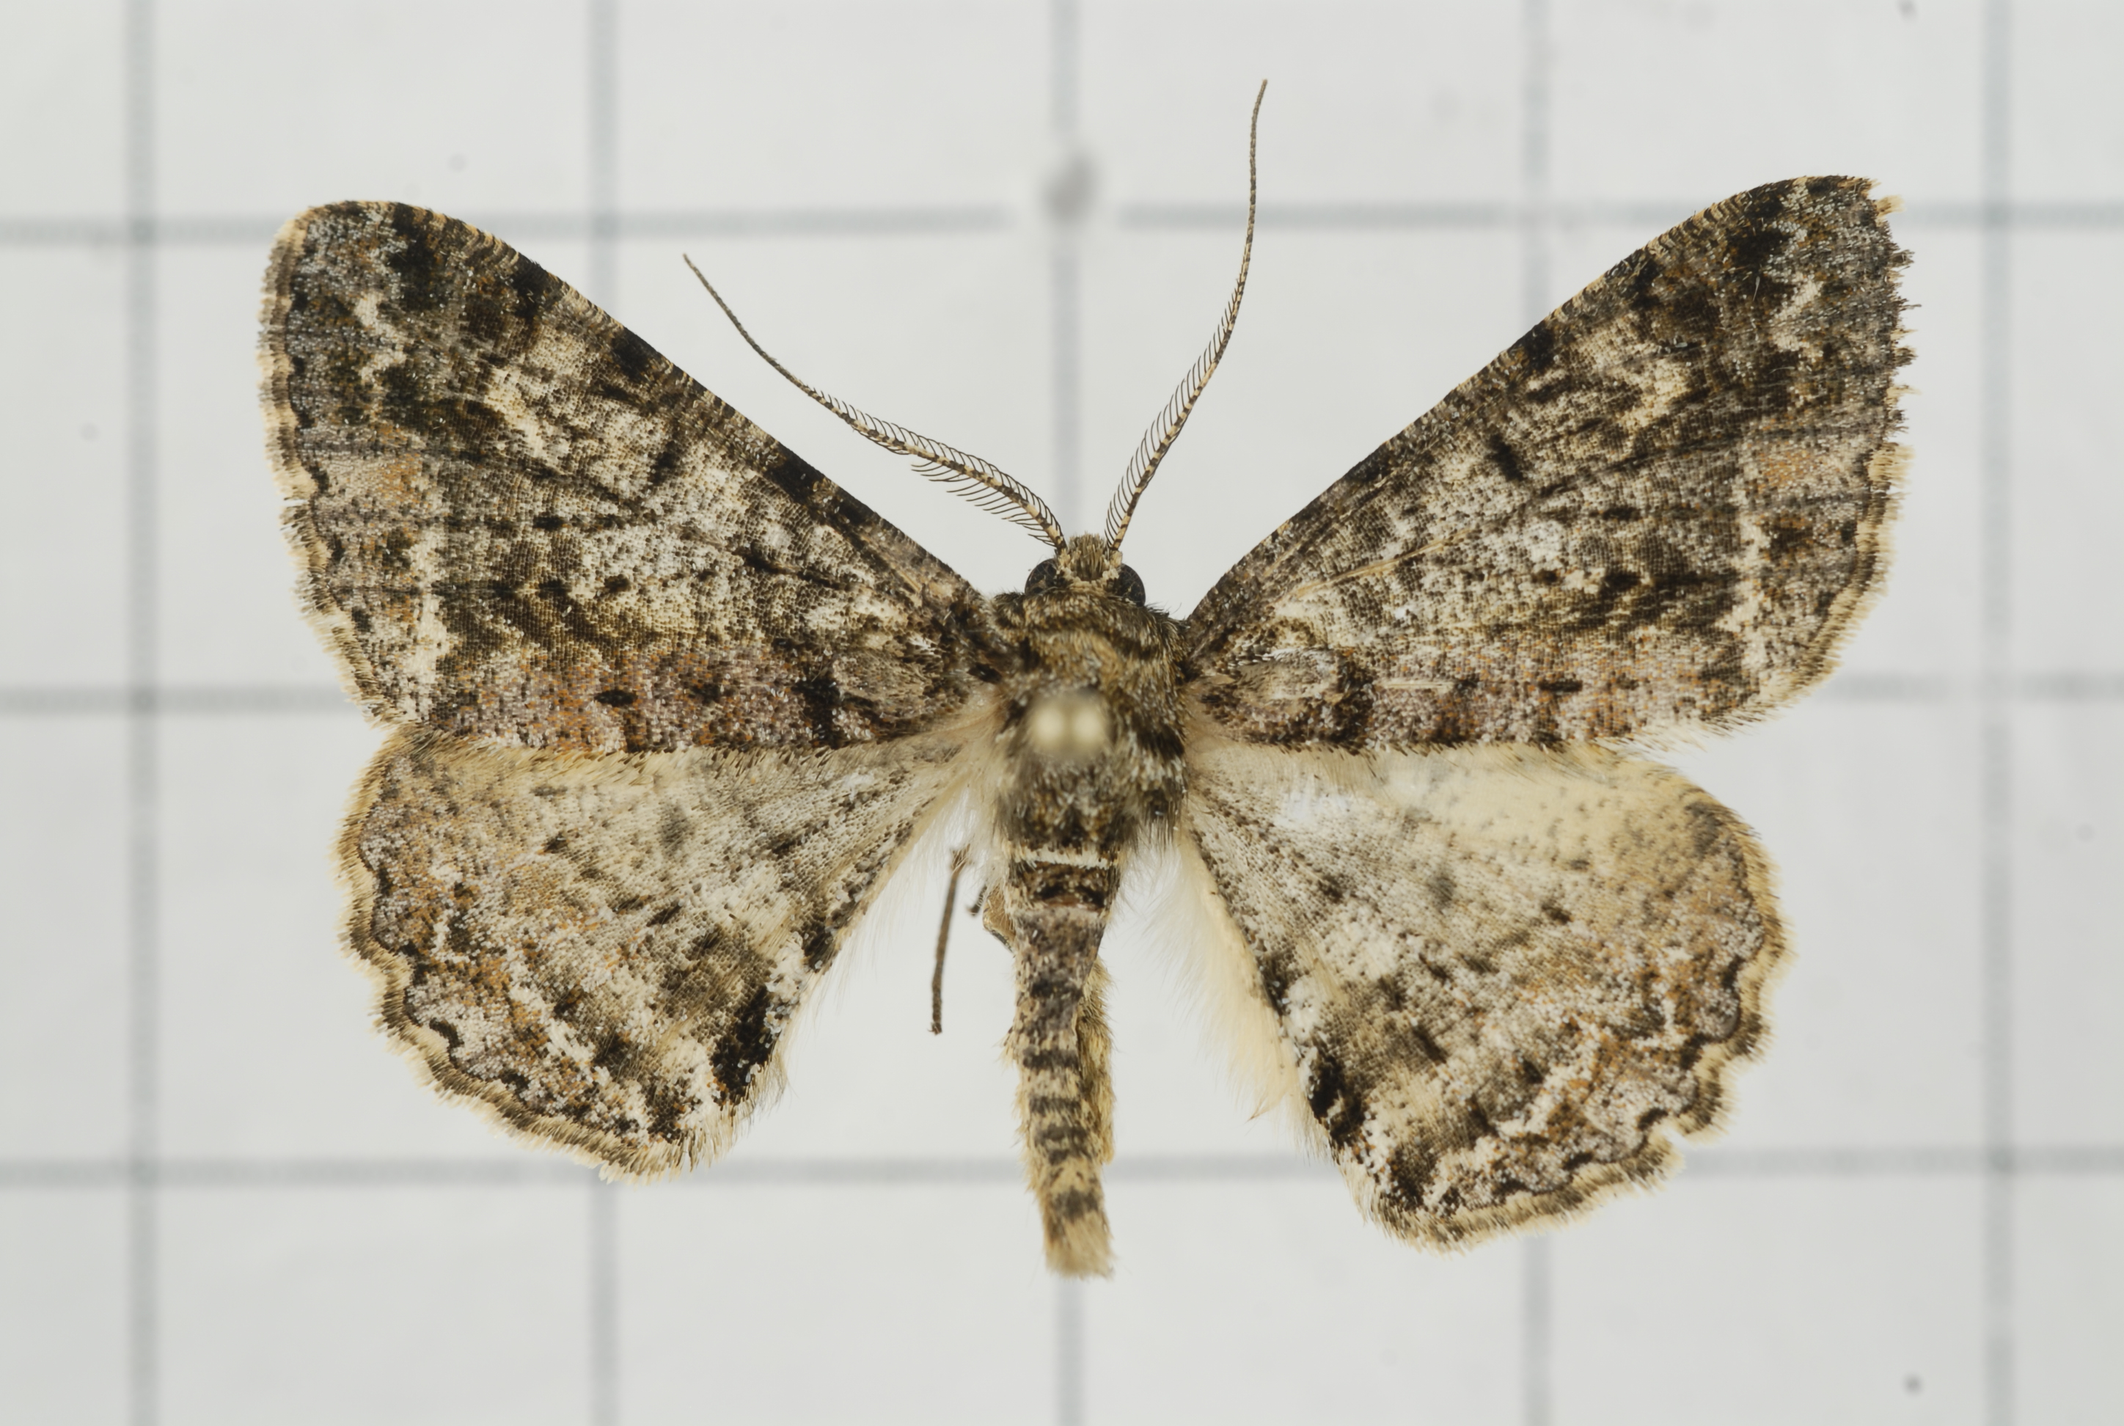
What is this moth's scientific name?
Alcis taiwanovariegata
